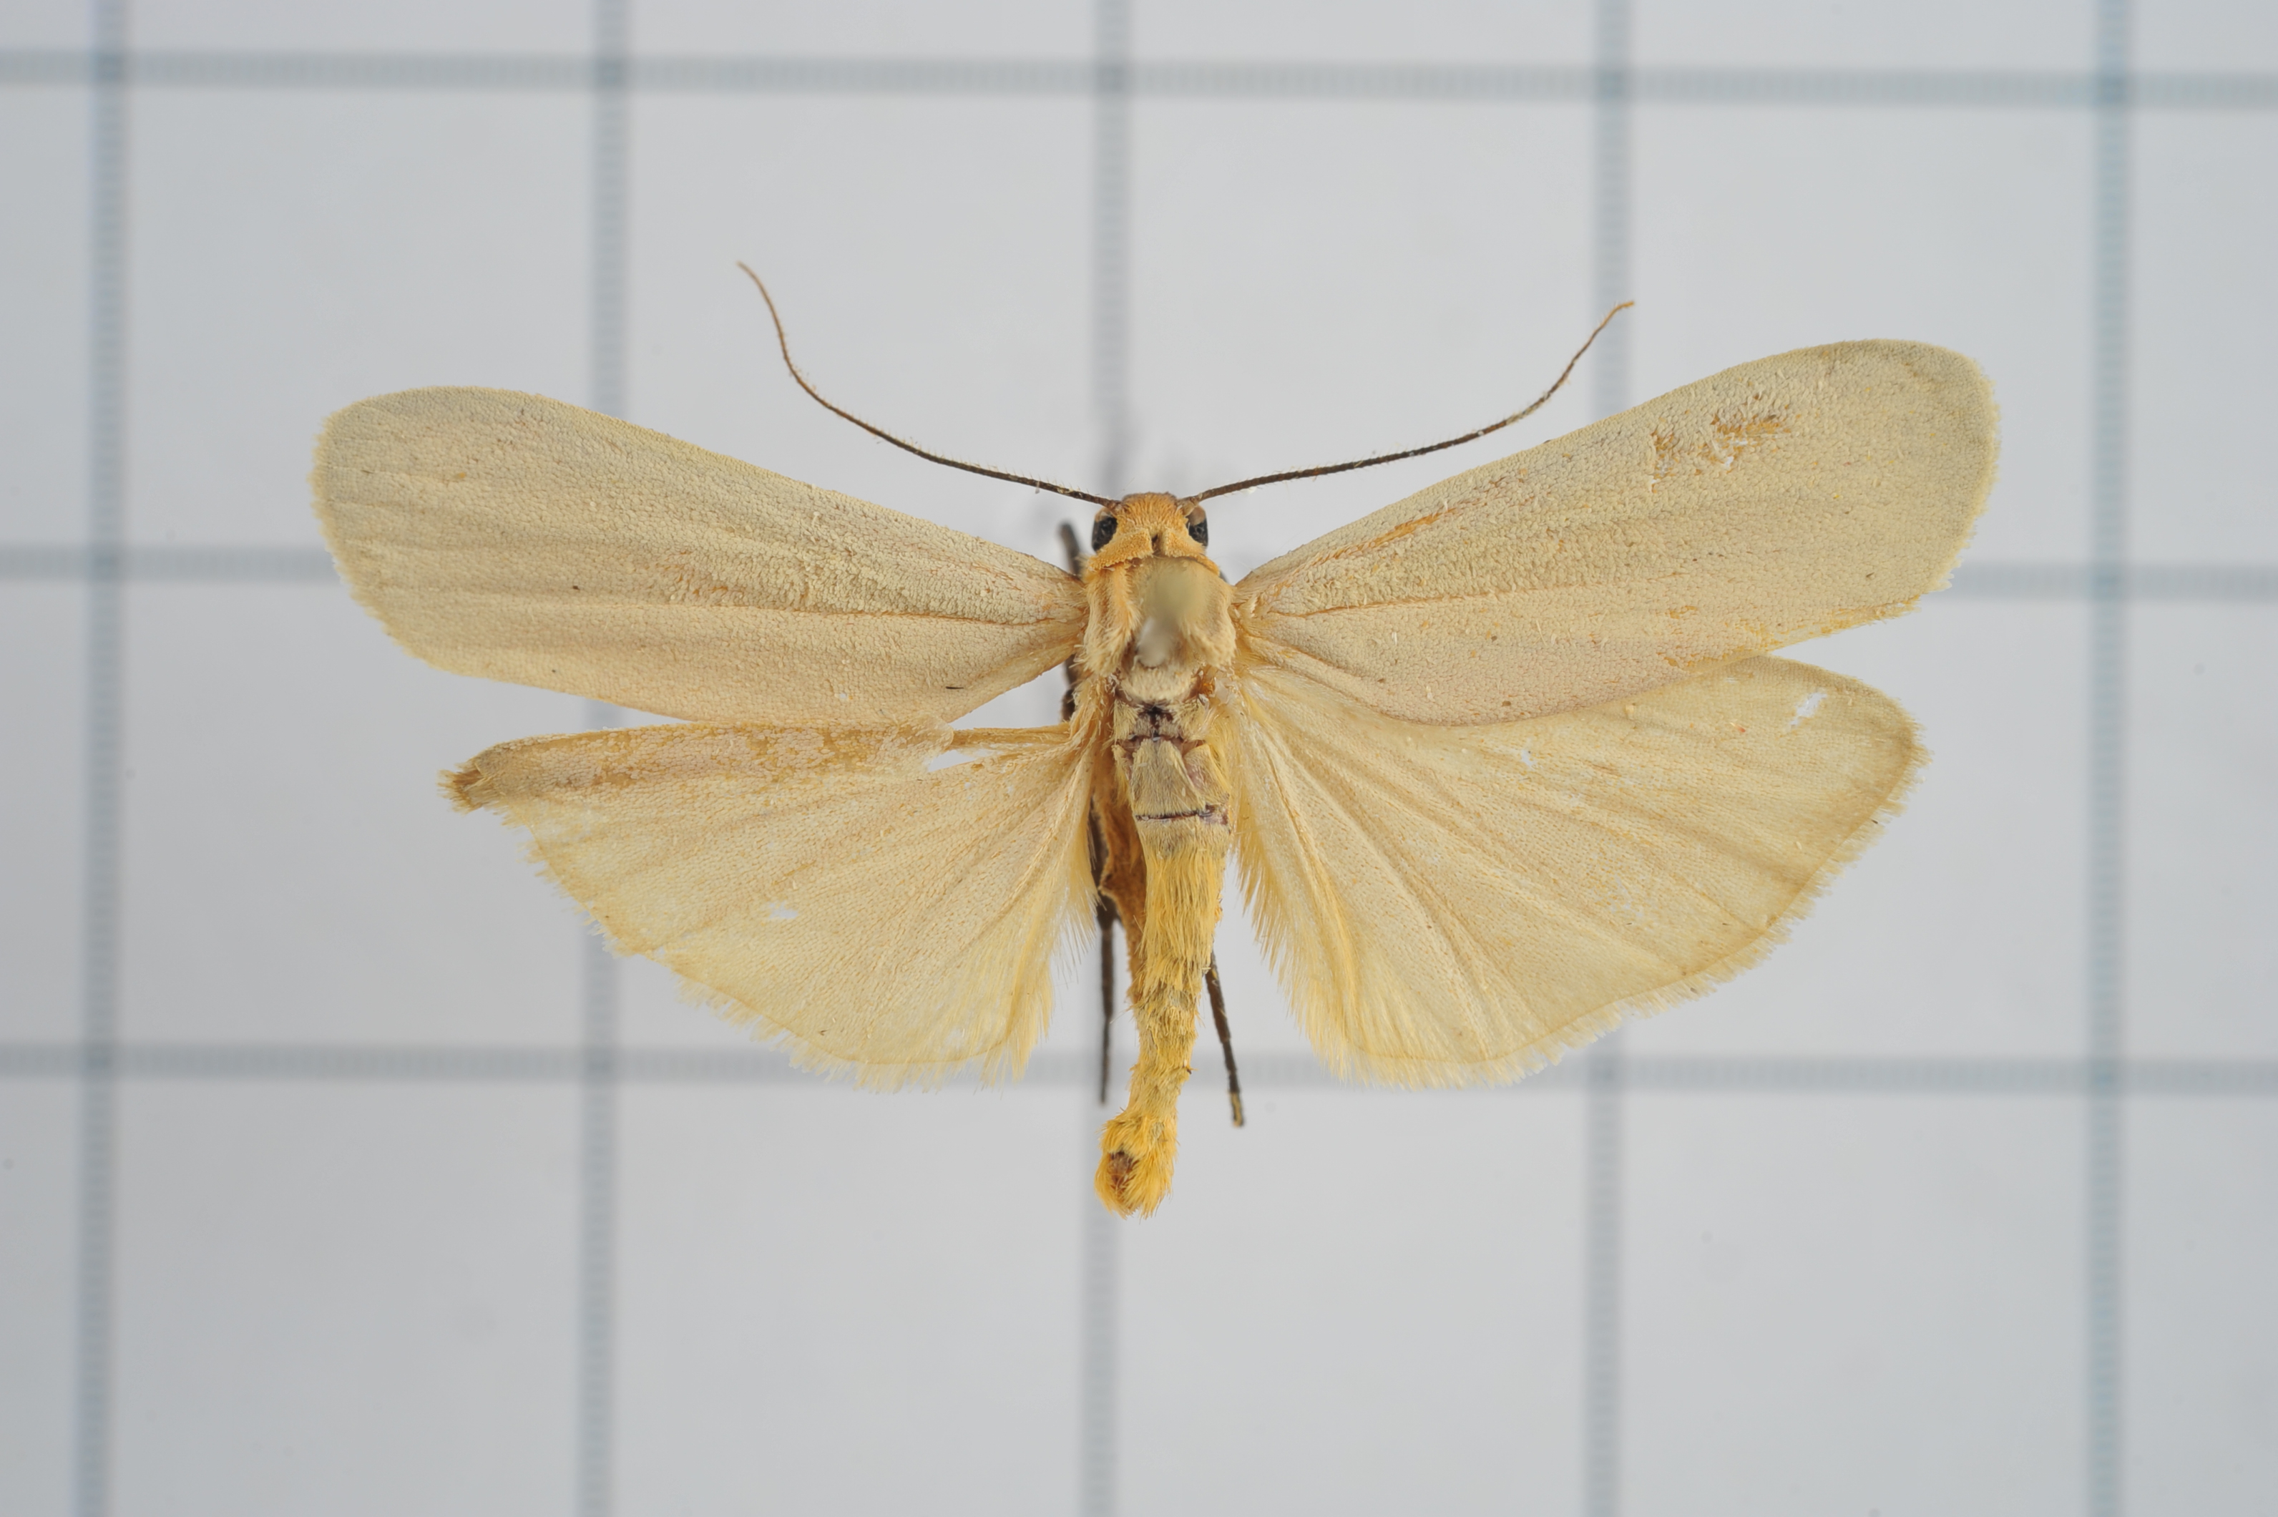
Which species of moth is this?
Eilema ranrunensis
